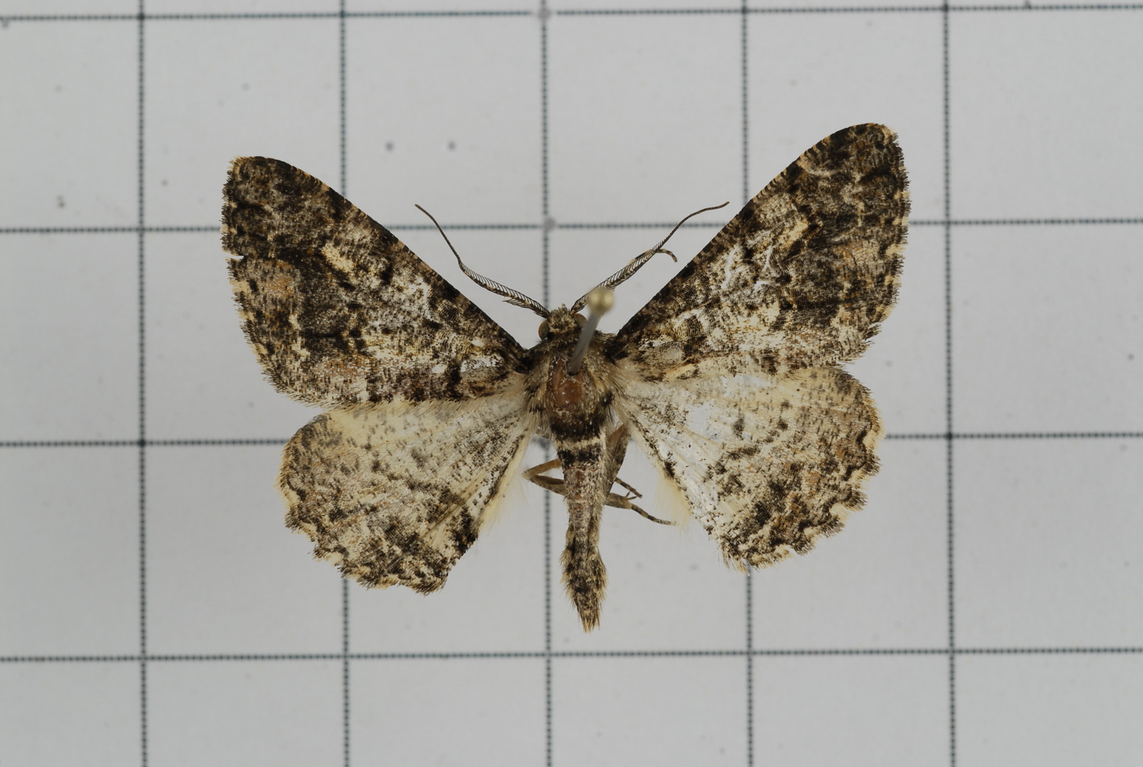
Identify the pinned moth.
Alcis taiwanovariegata
